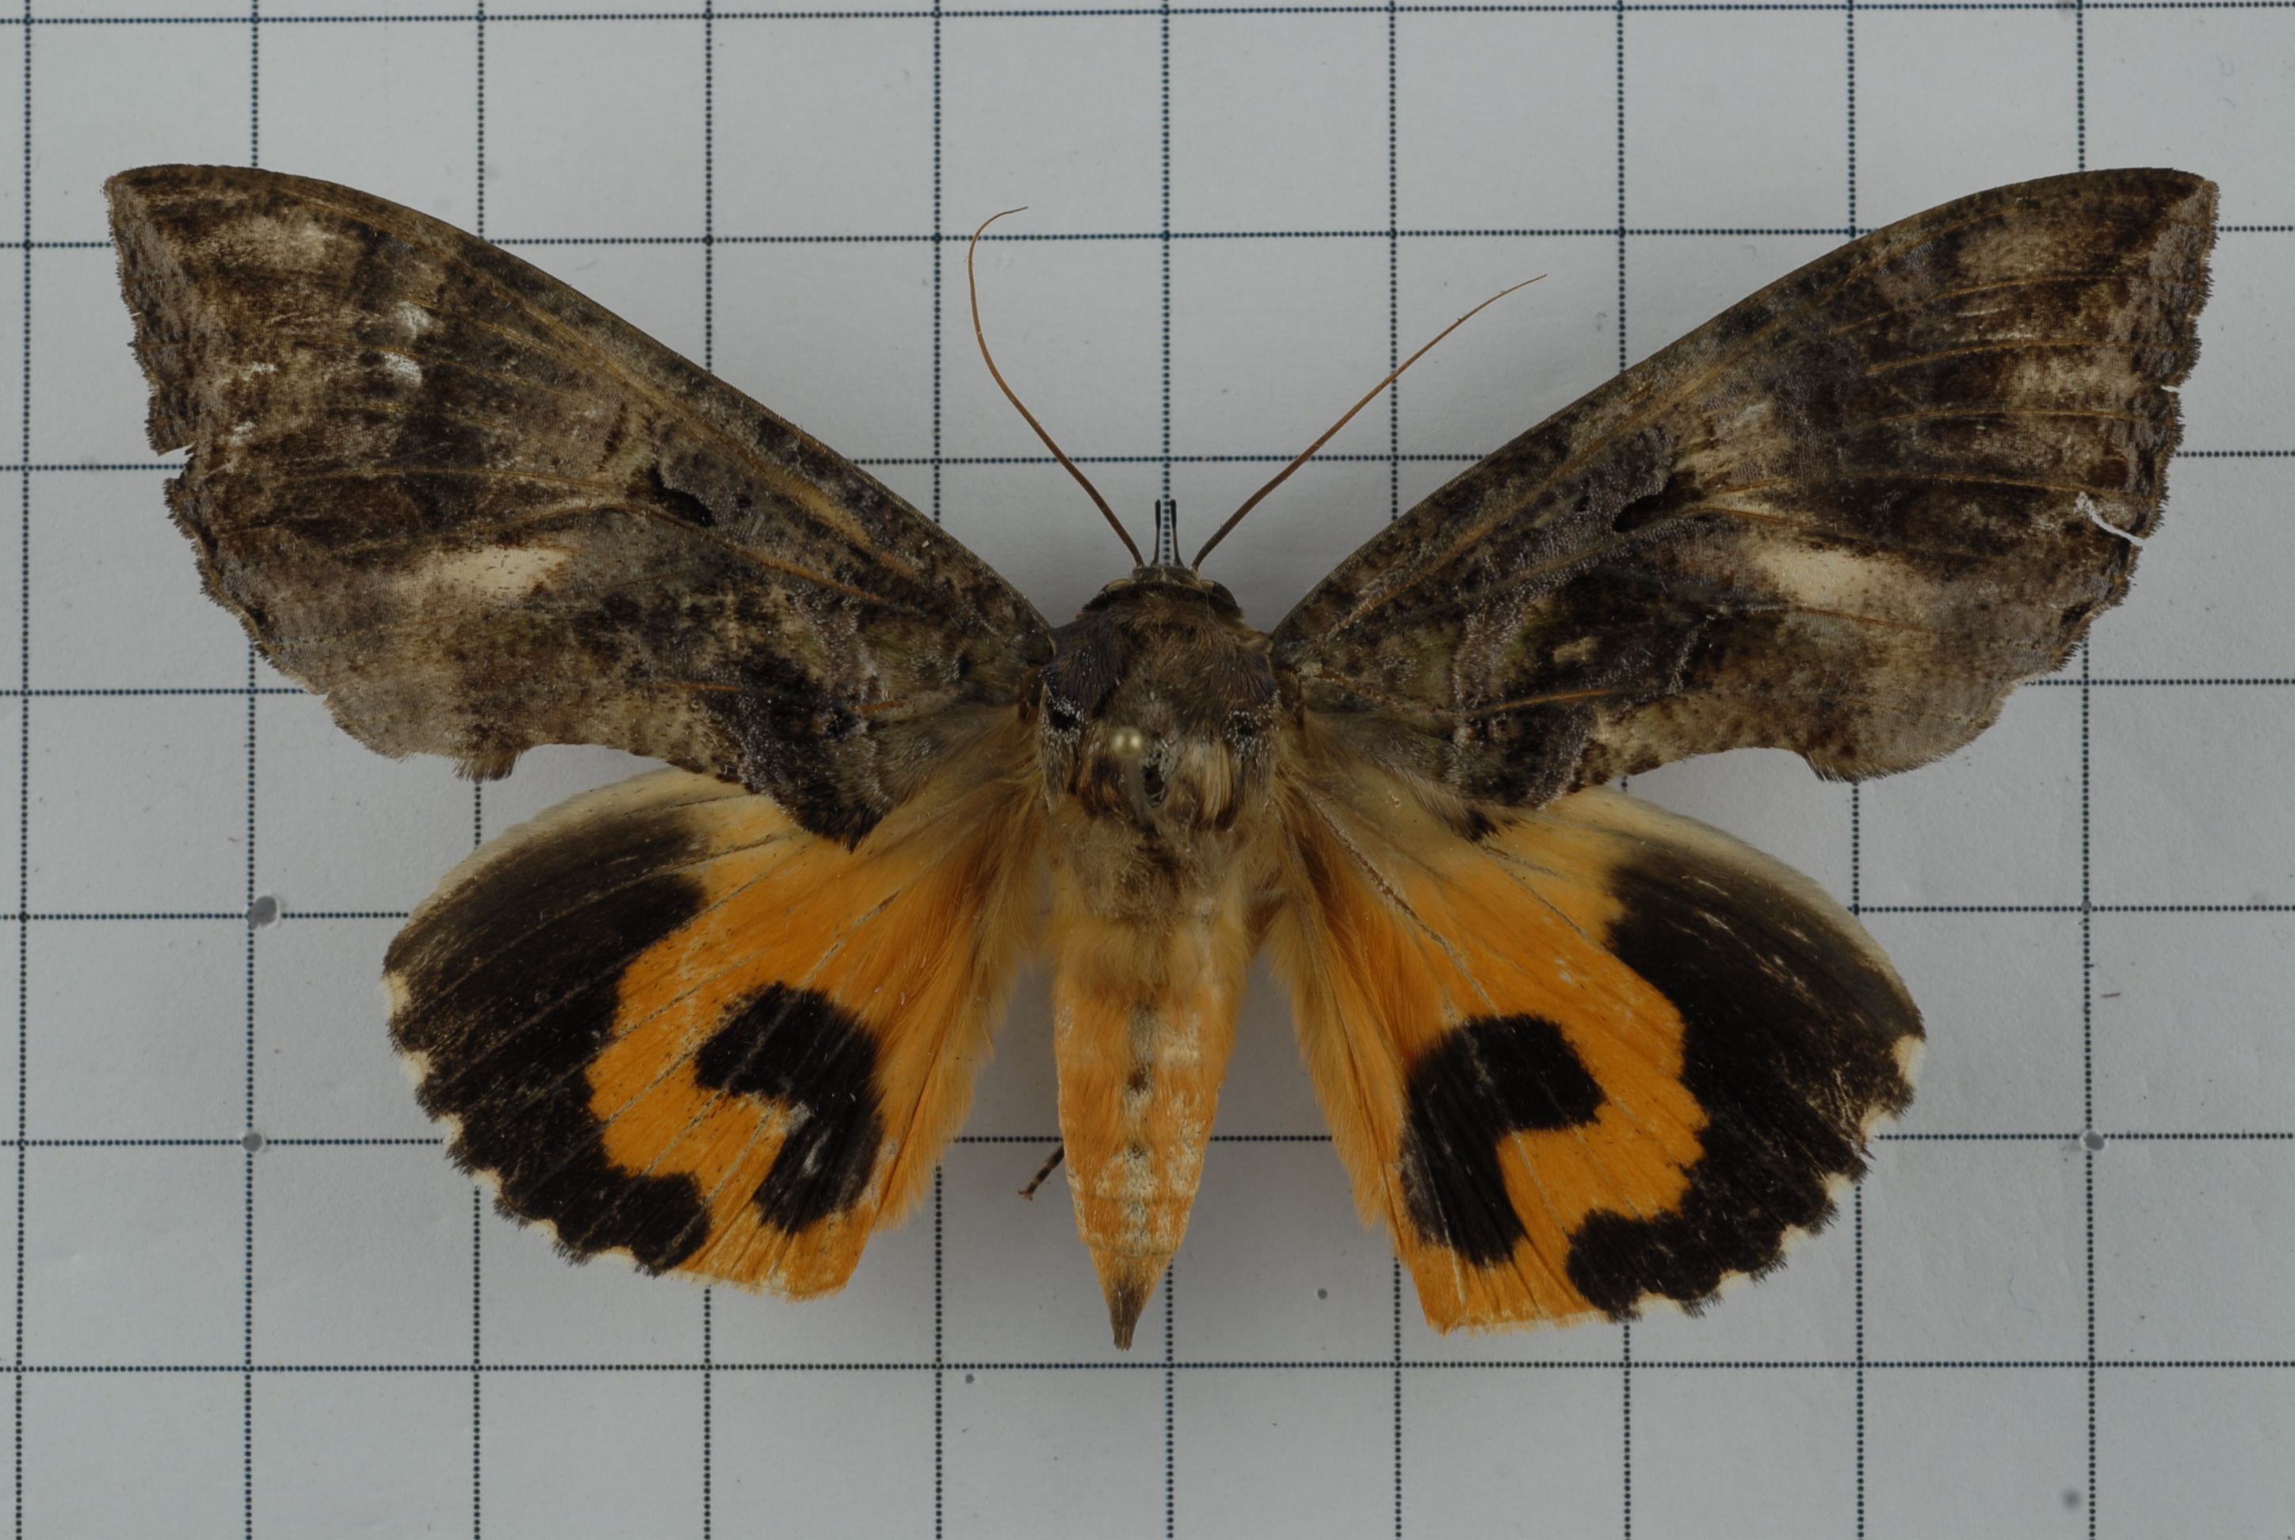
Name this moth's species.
Eudocima phalonia
